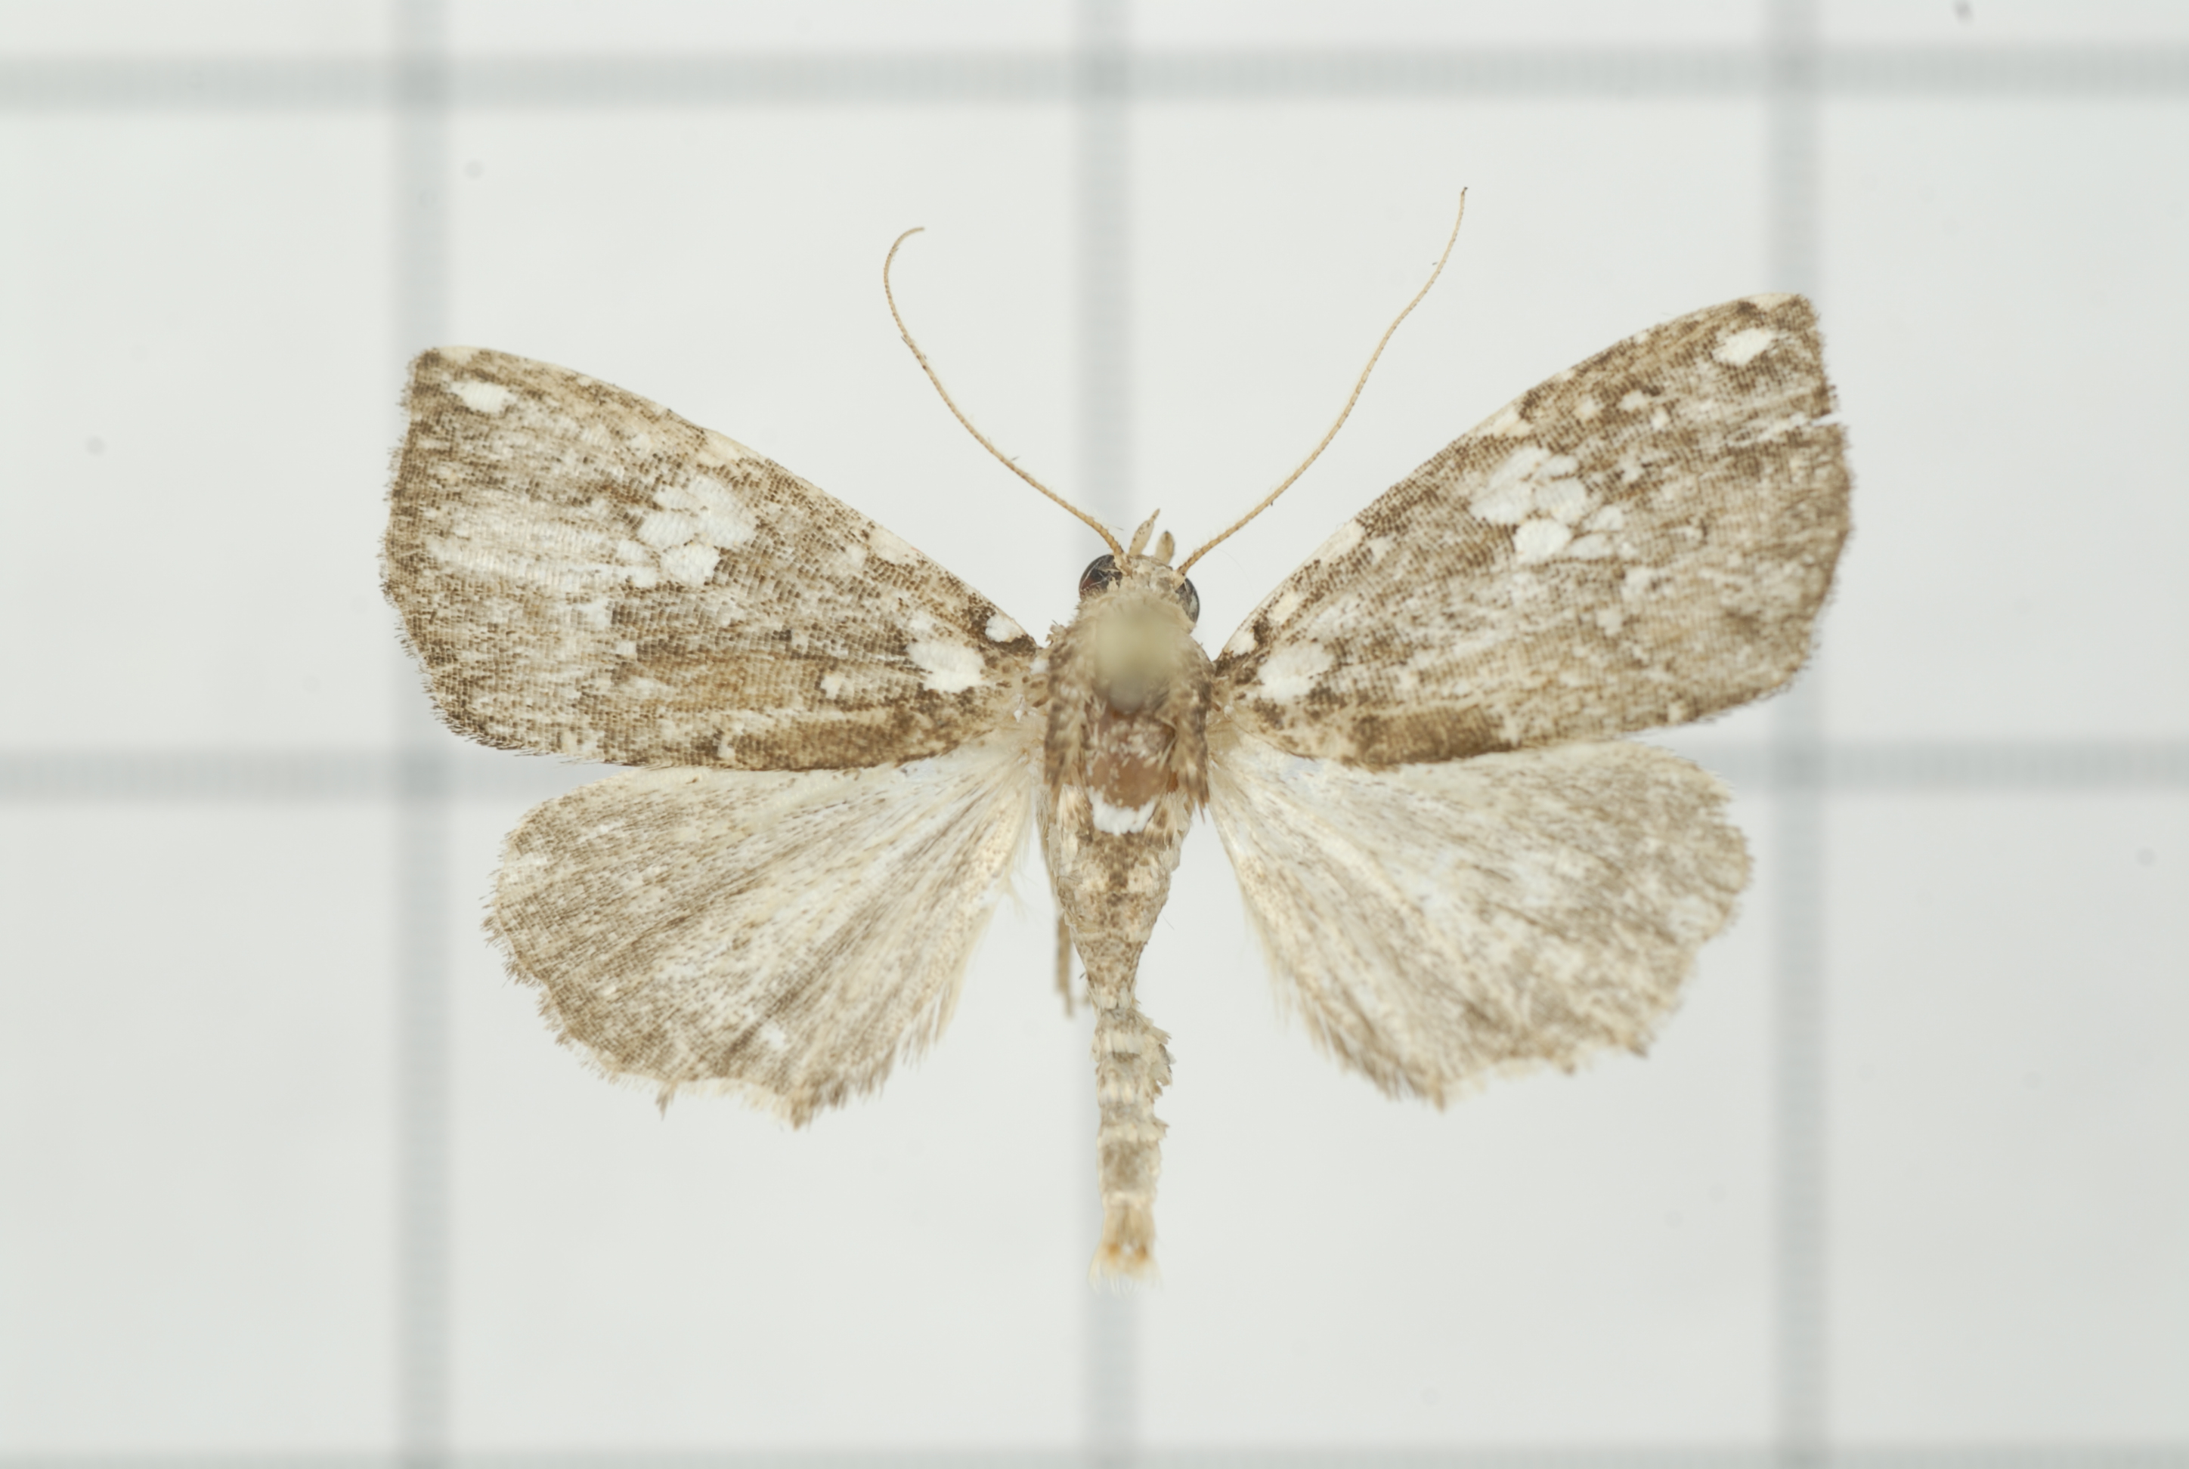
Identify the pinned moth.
Rivula niveipuncta
